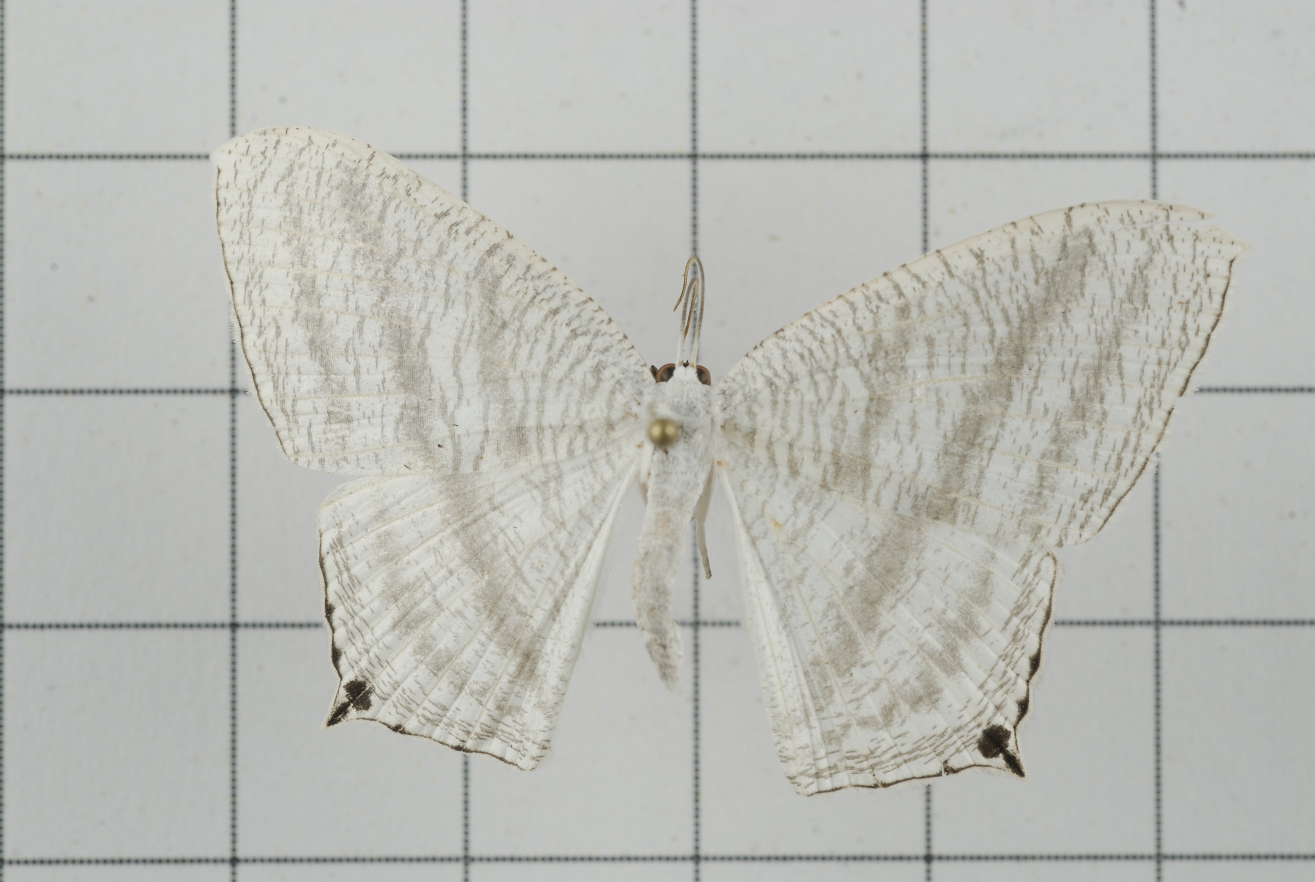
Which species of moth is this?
Micronia aculeata
